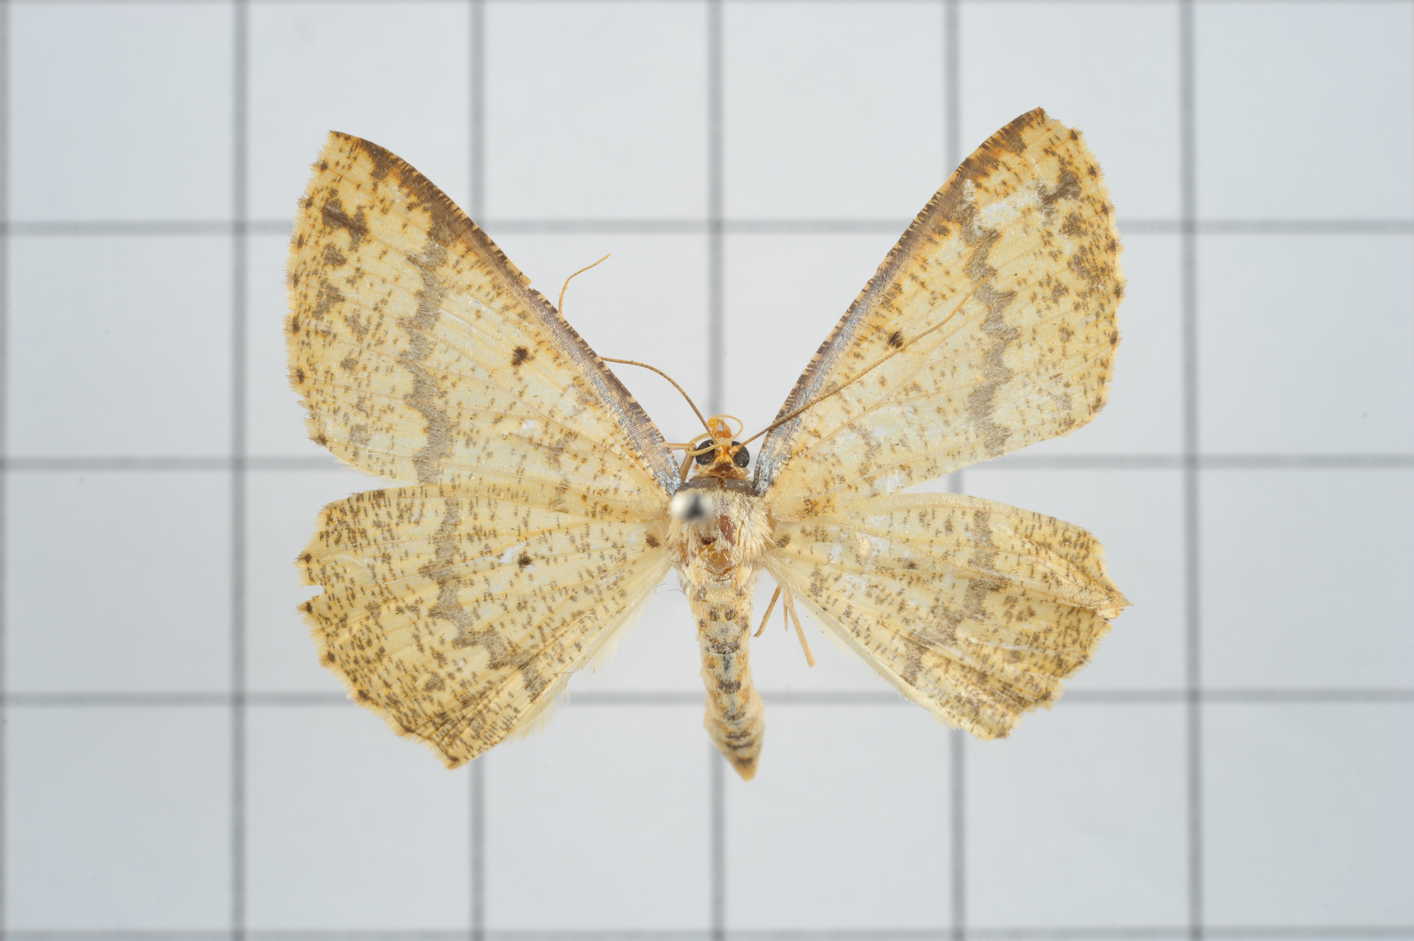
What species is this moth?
Synegia esther
